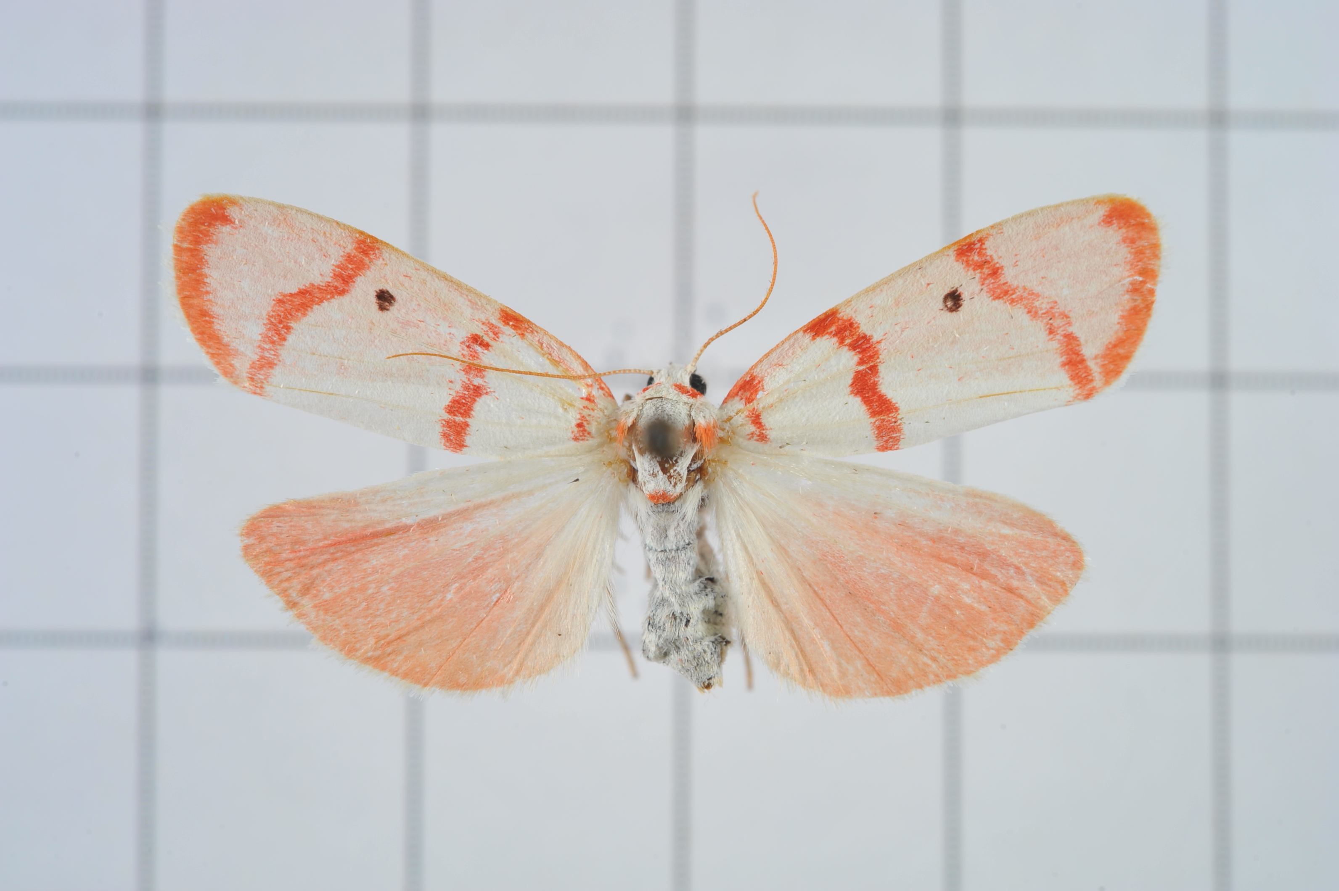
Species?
Cyana hamata hamata
